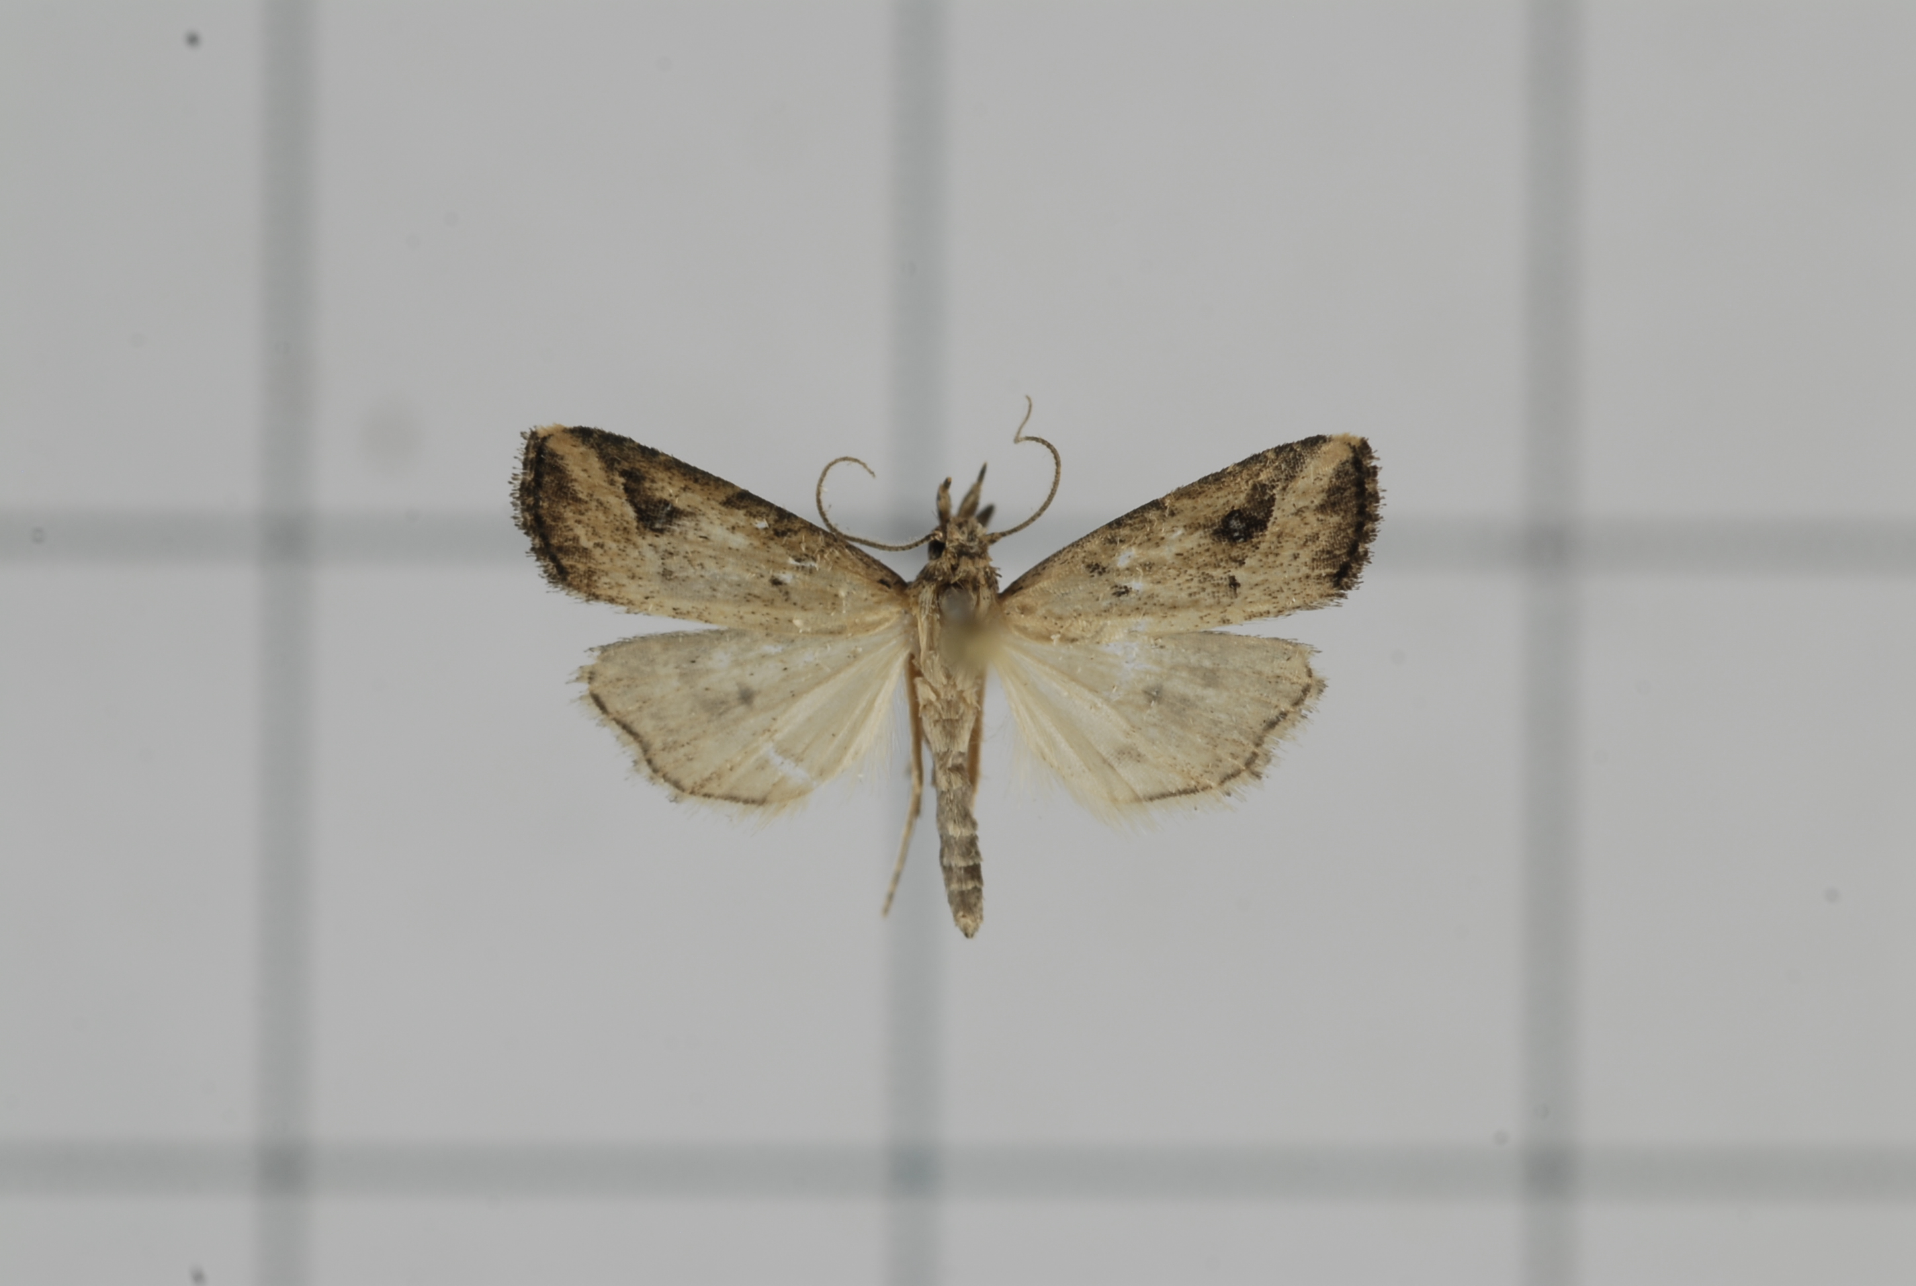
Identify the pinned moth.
Luceria oculalis
